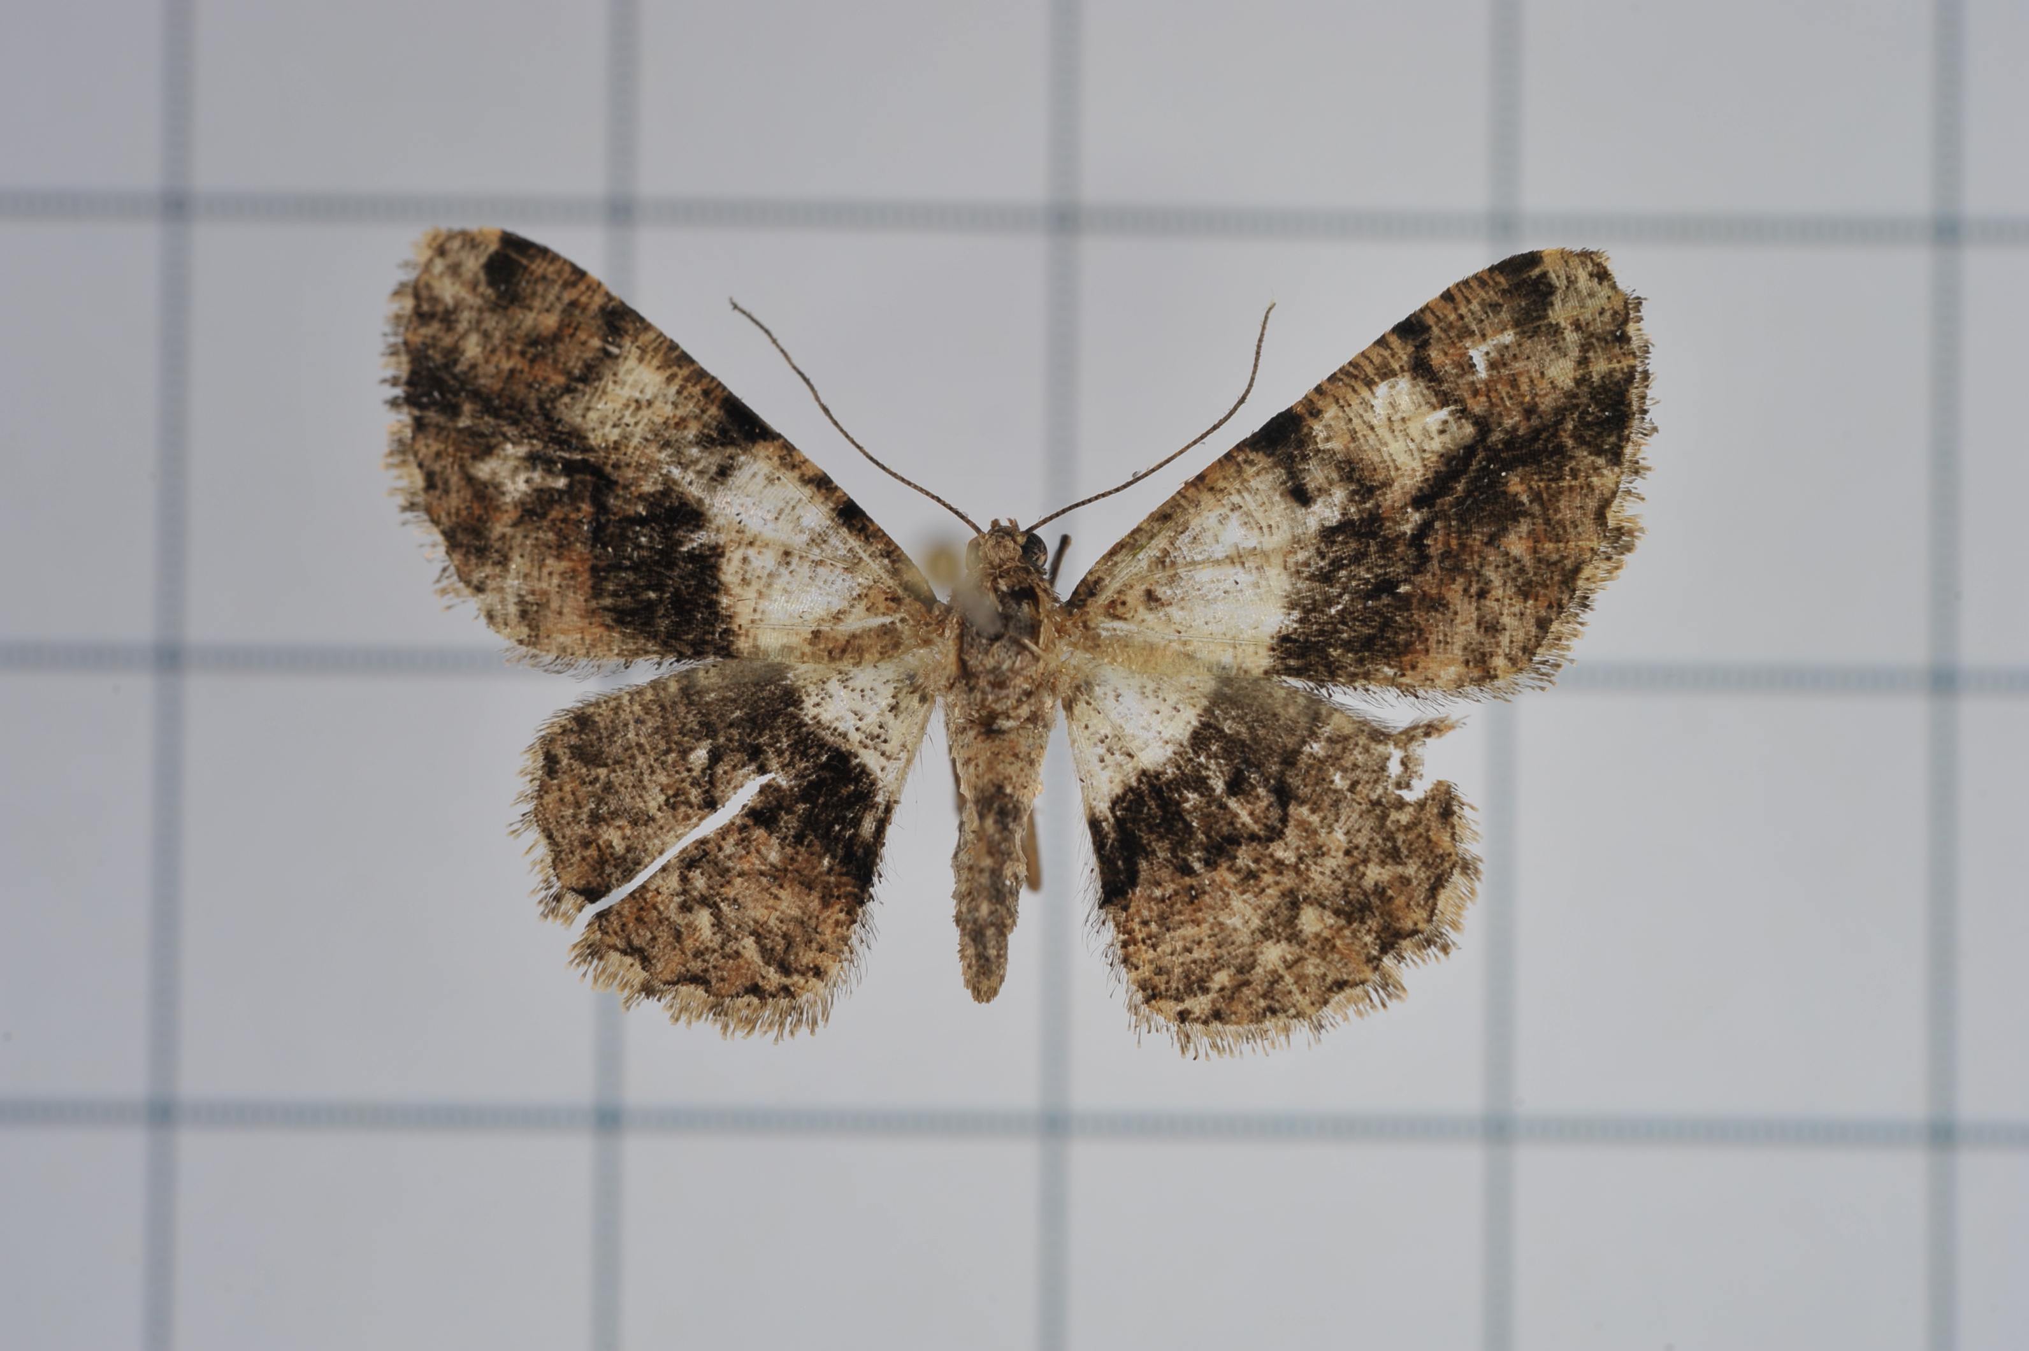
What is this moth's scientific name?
Satoblephara owadai
